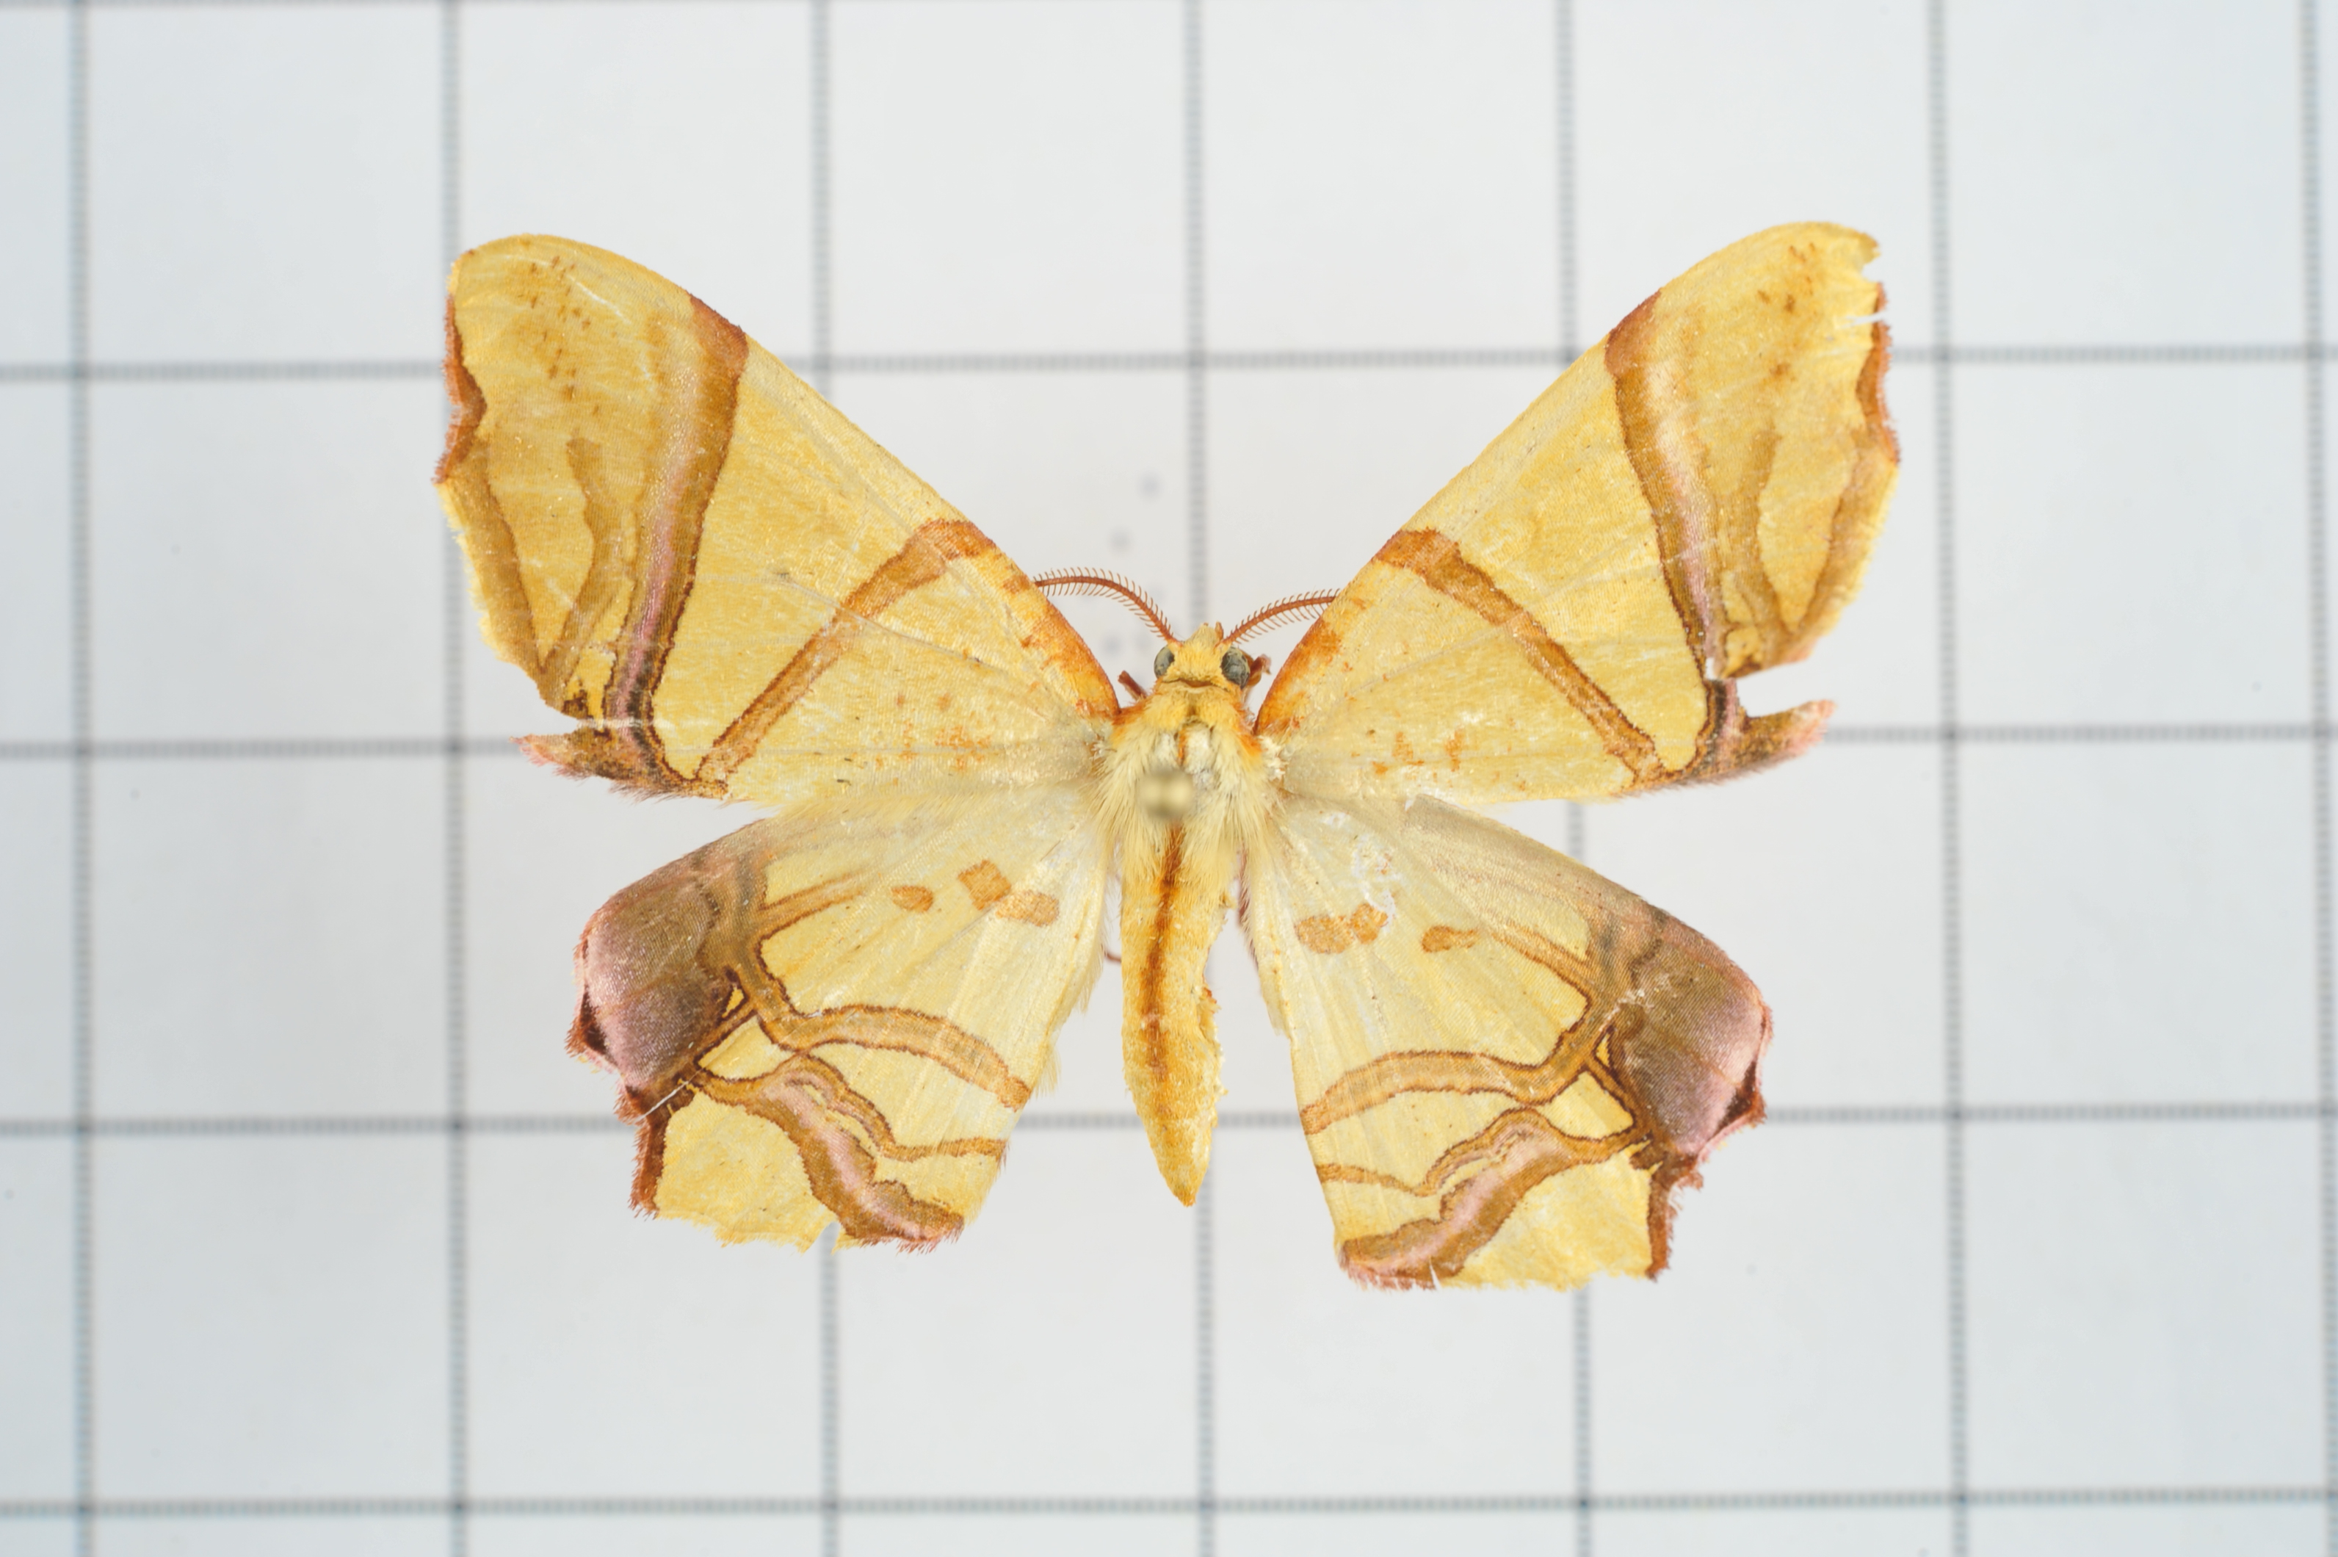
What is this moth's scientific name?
Trotocraspeda divaricata
